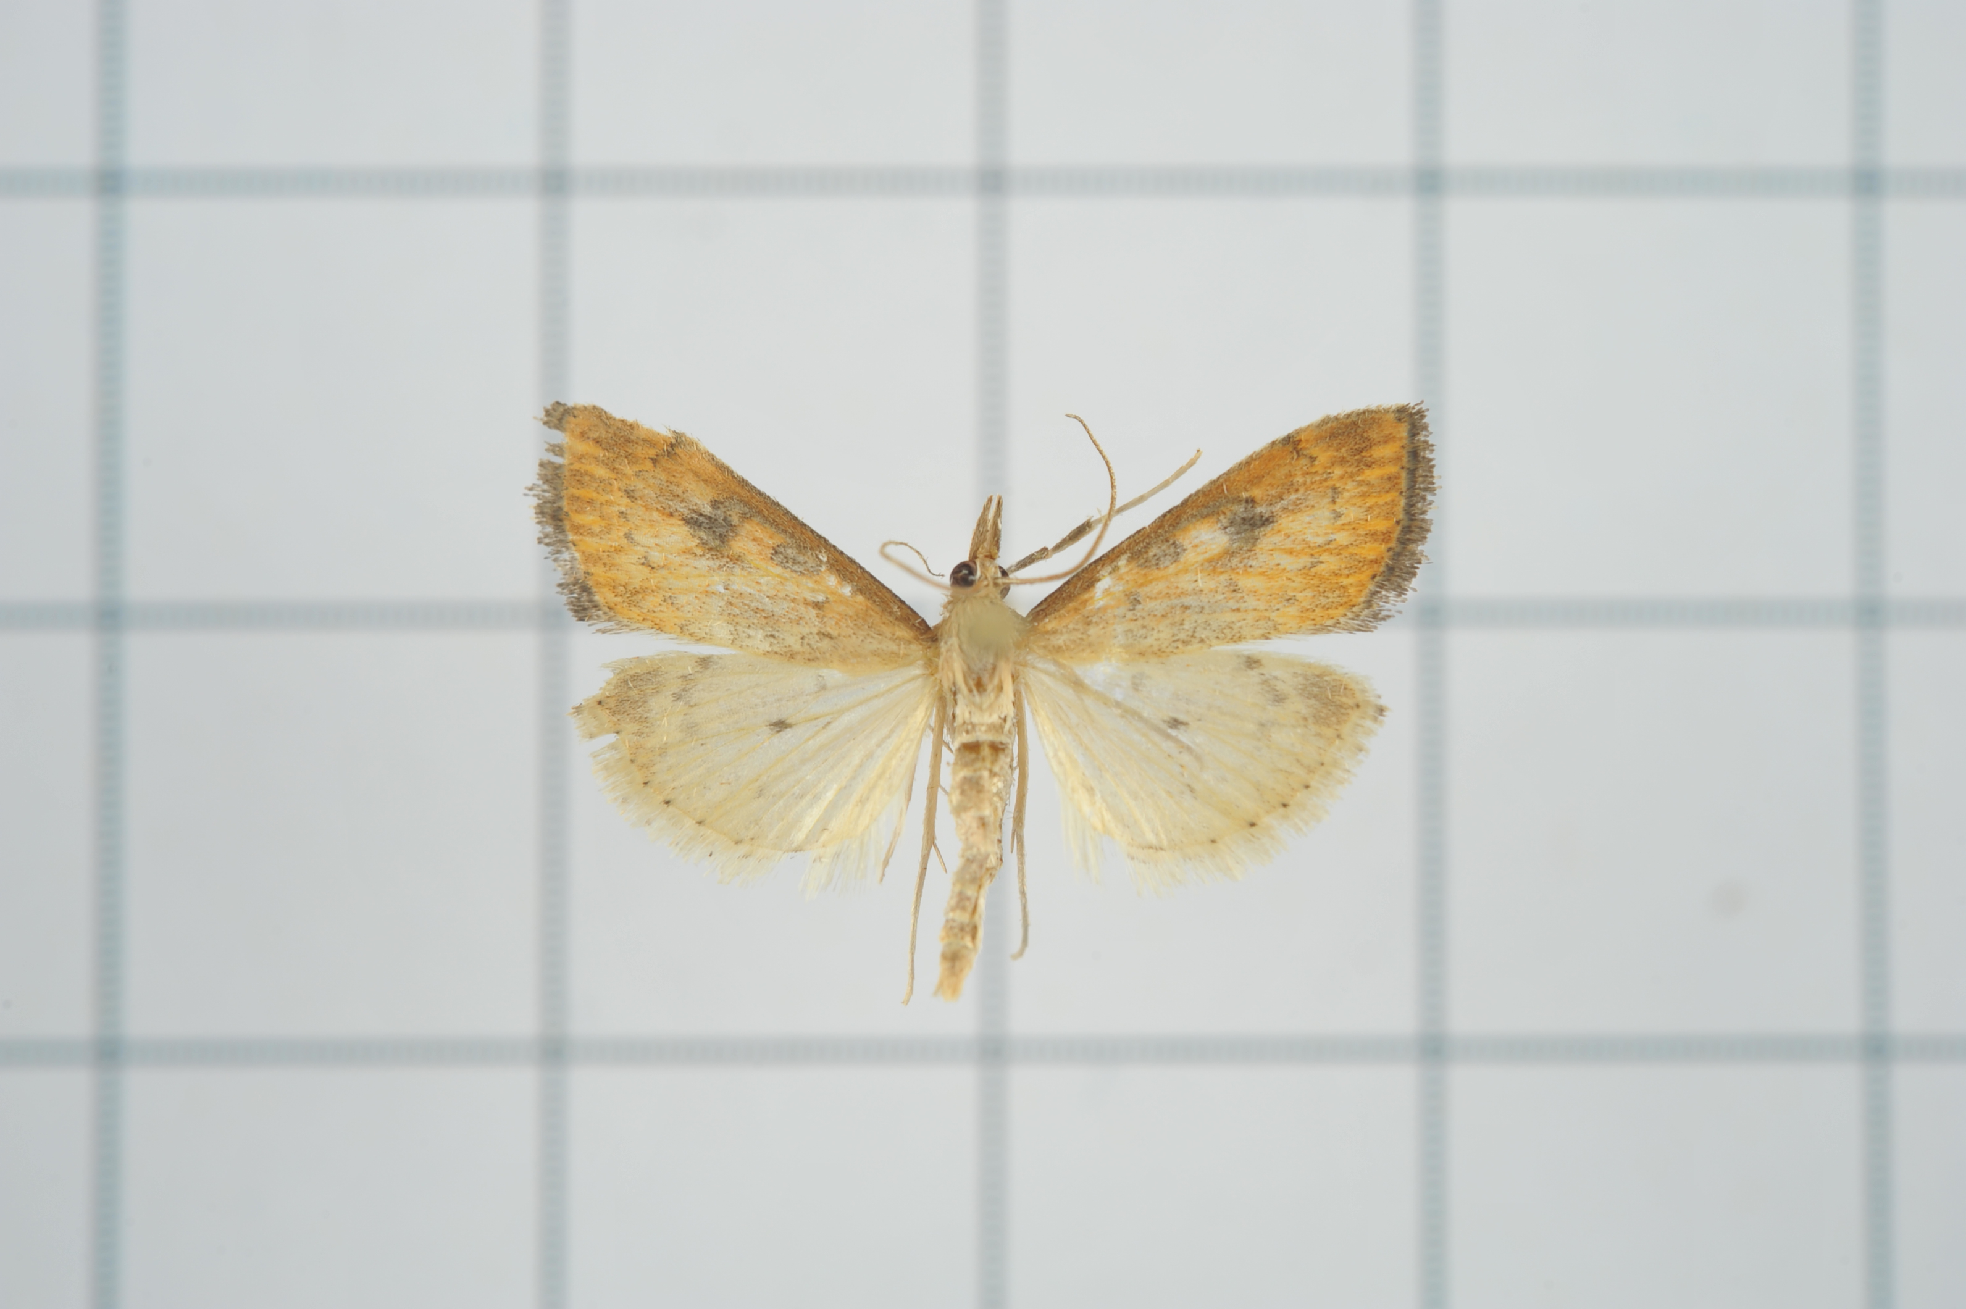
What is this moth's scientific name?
Udea testacea
